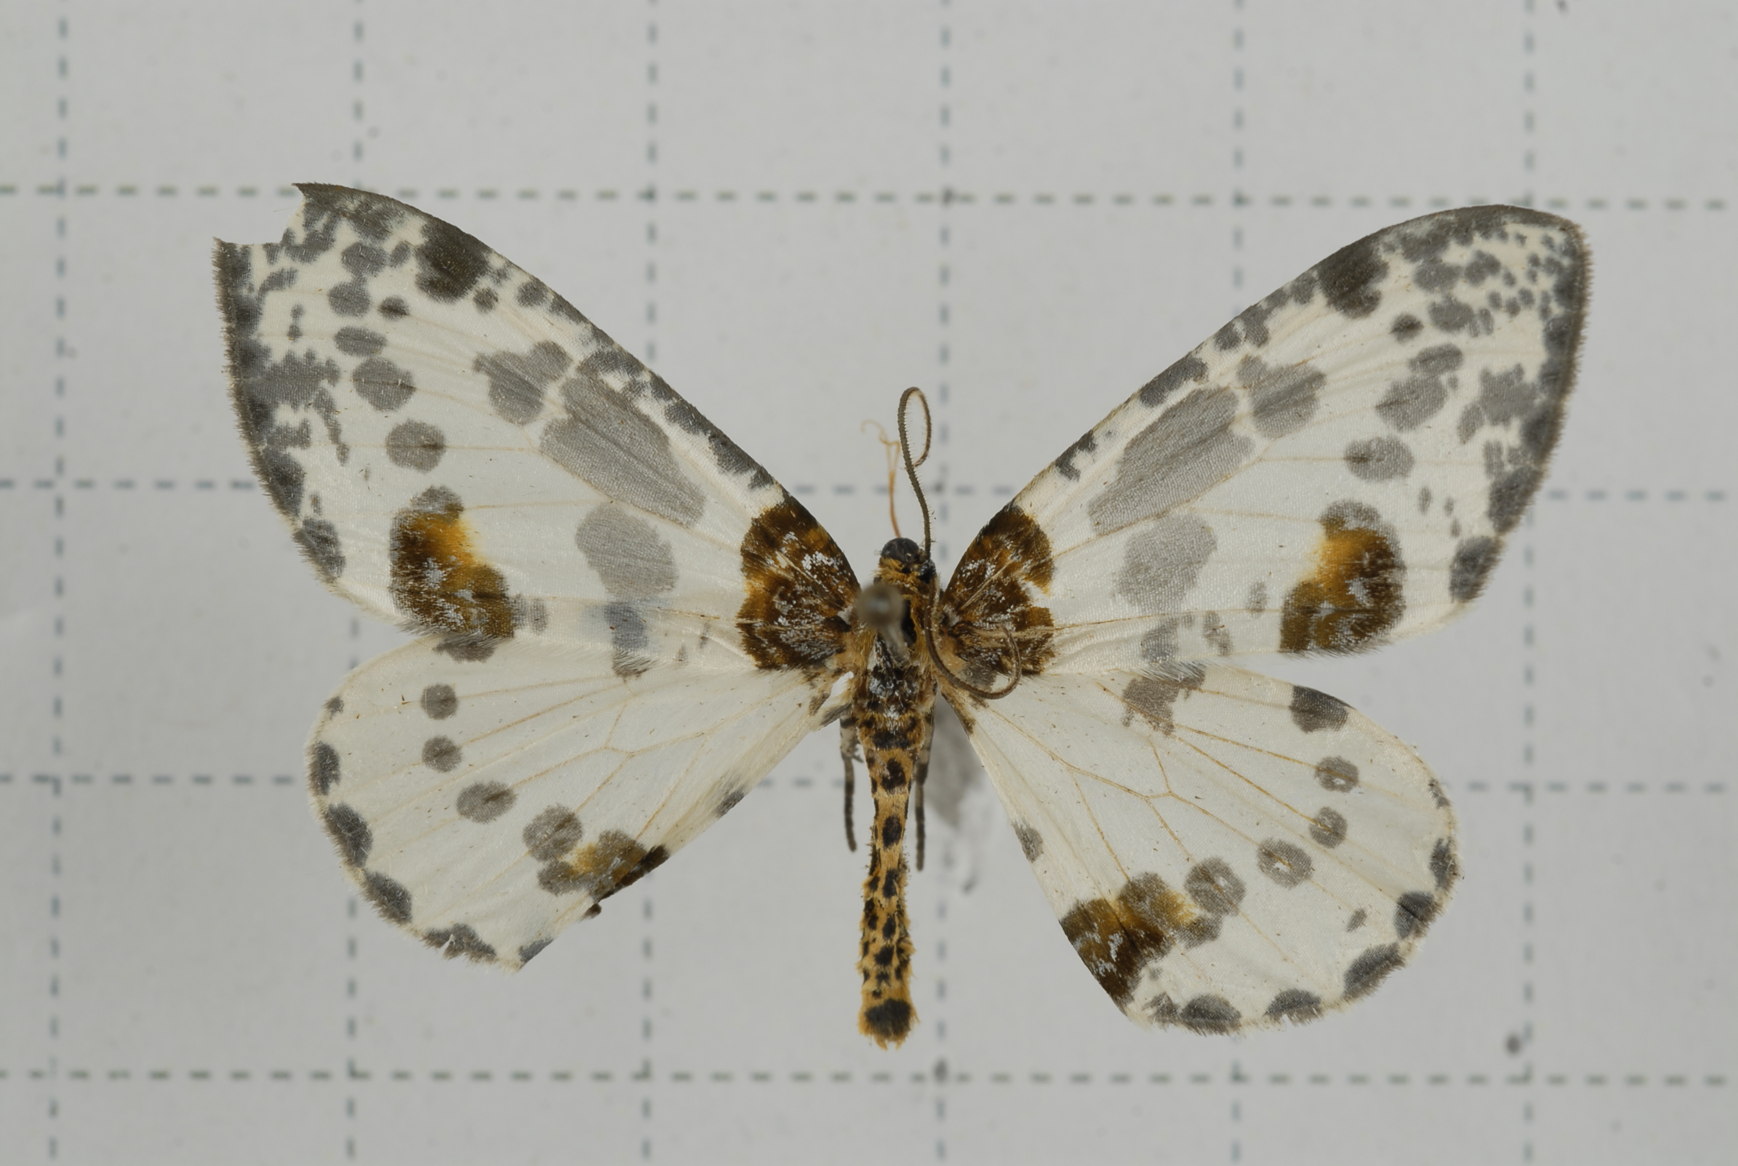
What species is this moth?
Abraxas adilluminata
